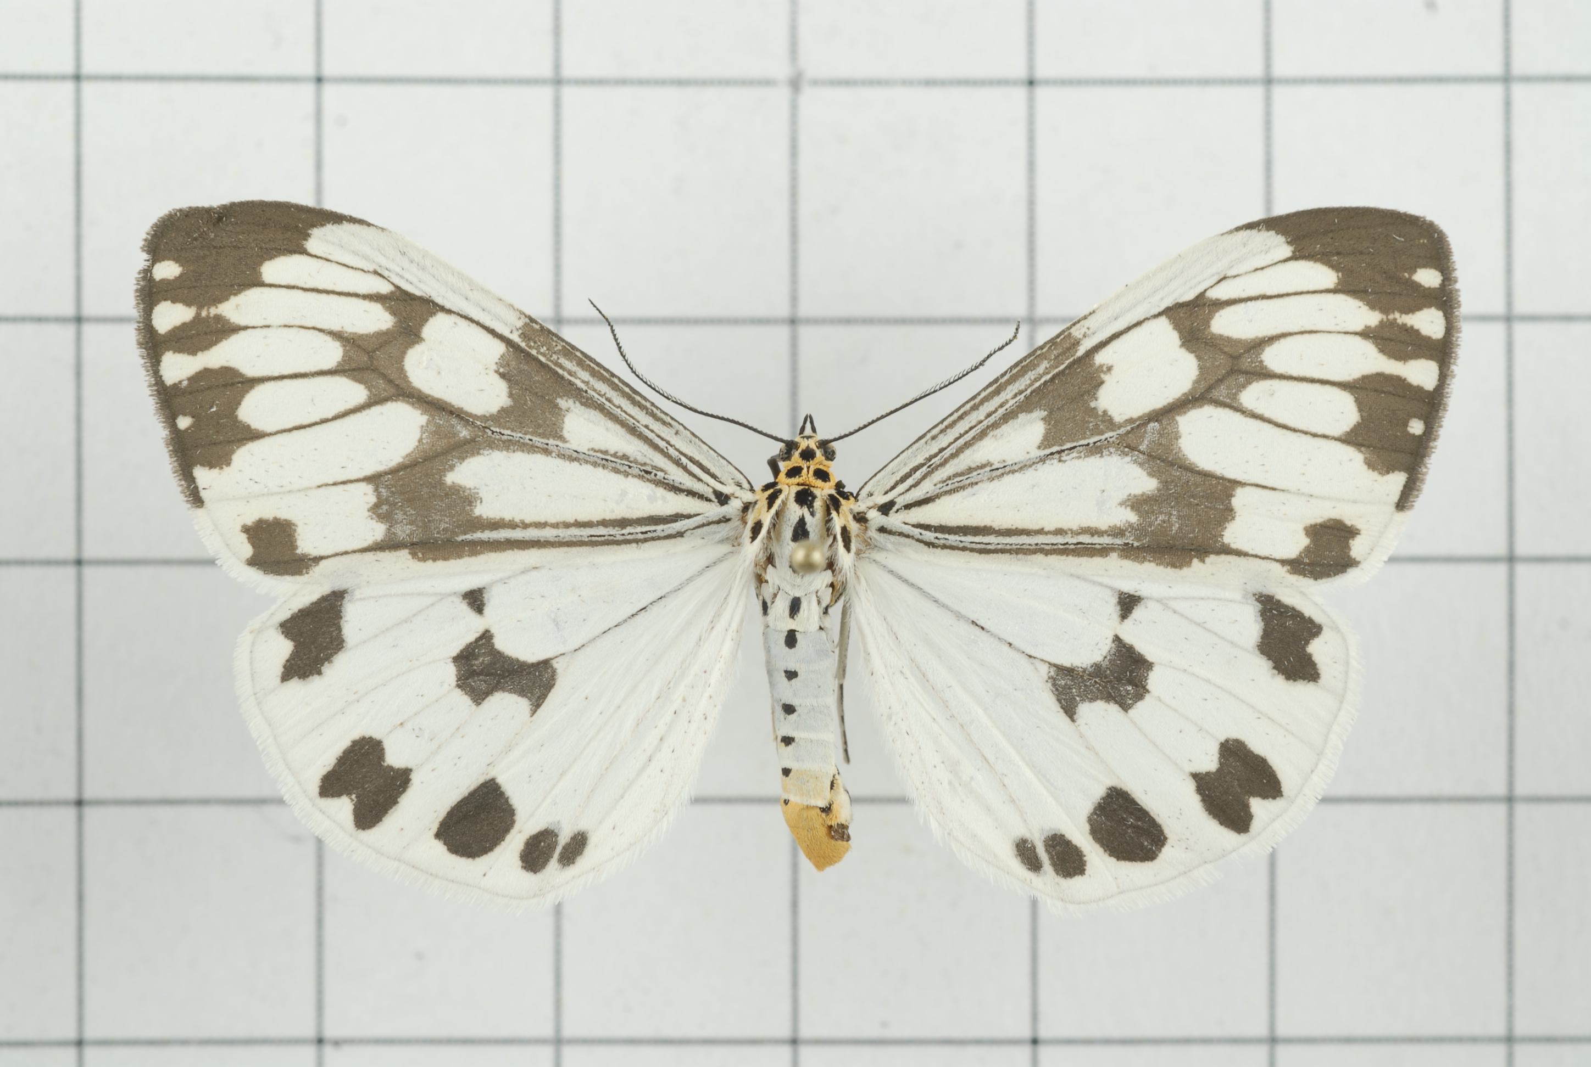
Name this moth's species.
Nyctemera adversata
